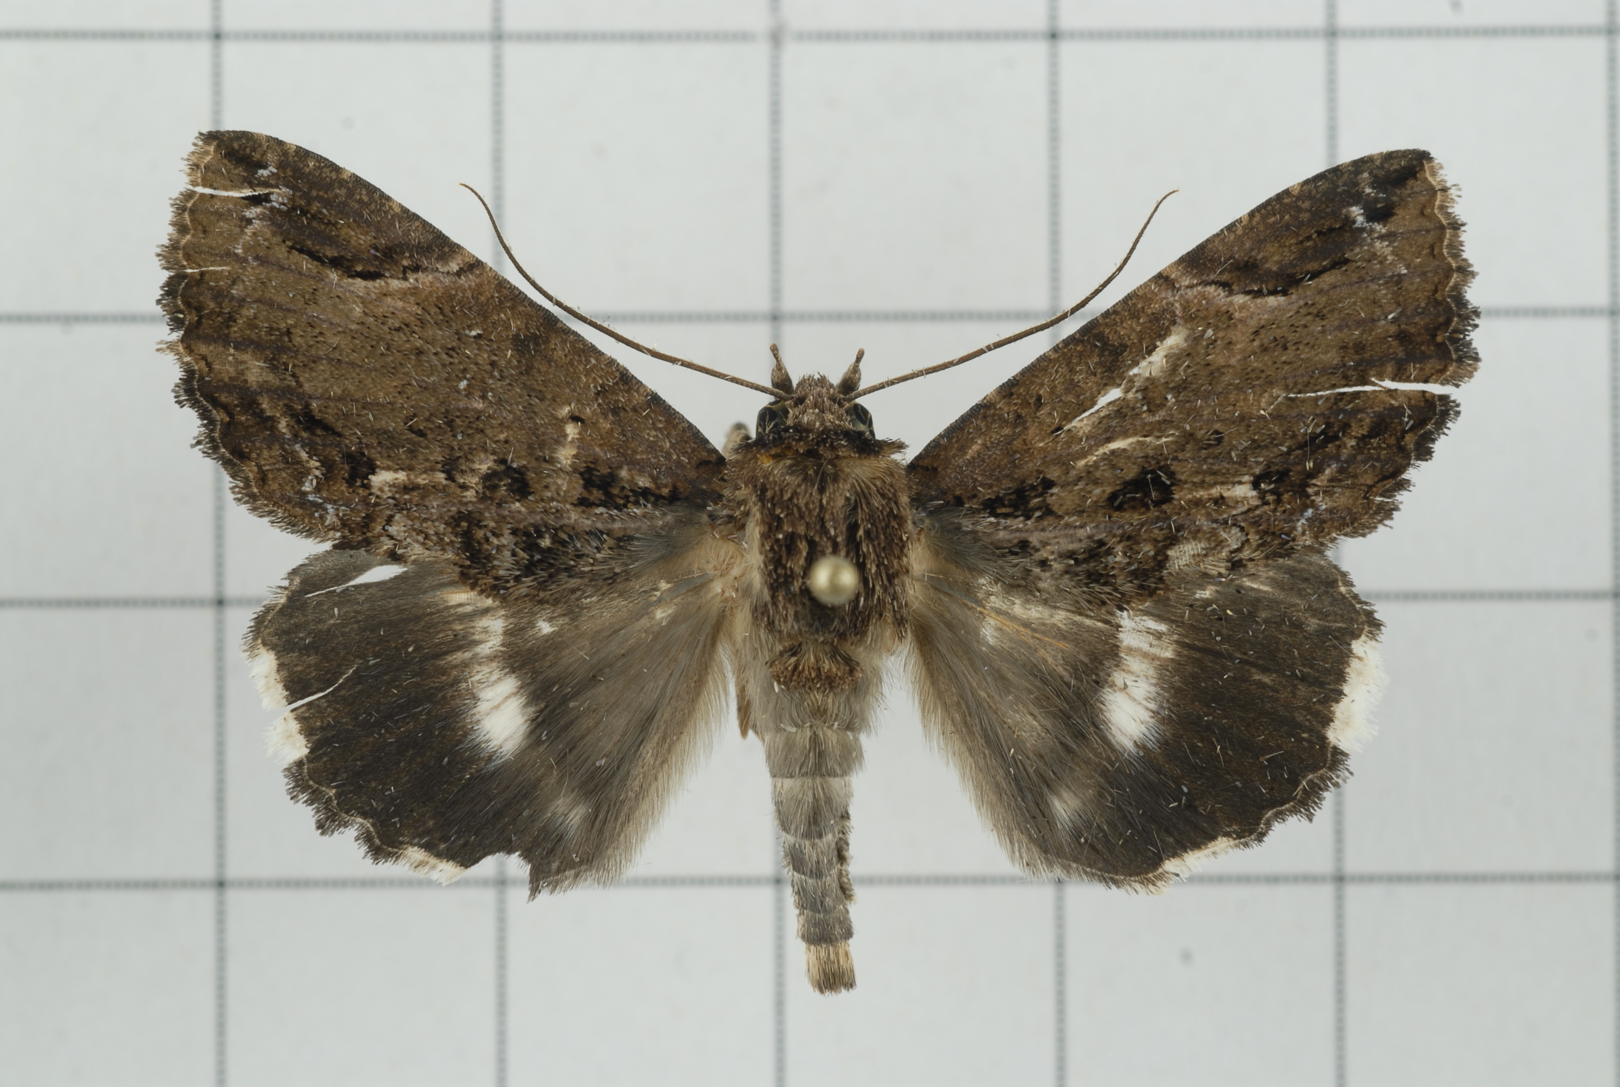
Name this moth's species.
Ercheia cyllaria
